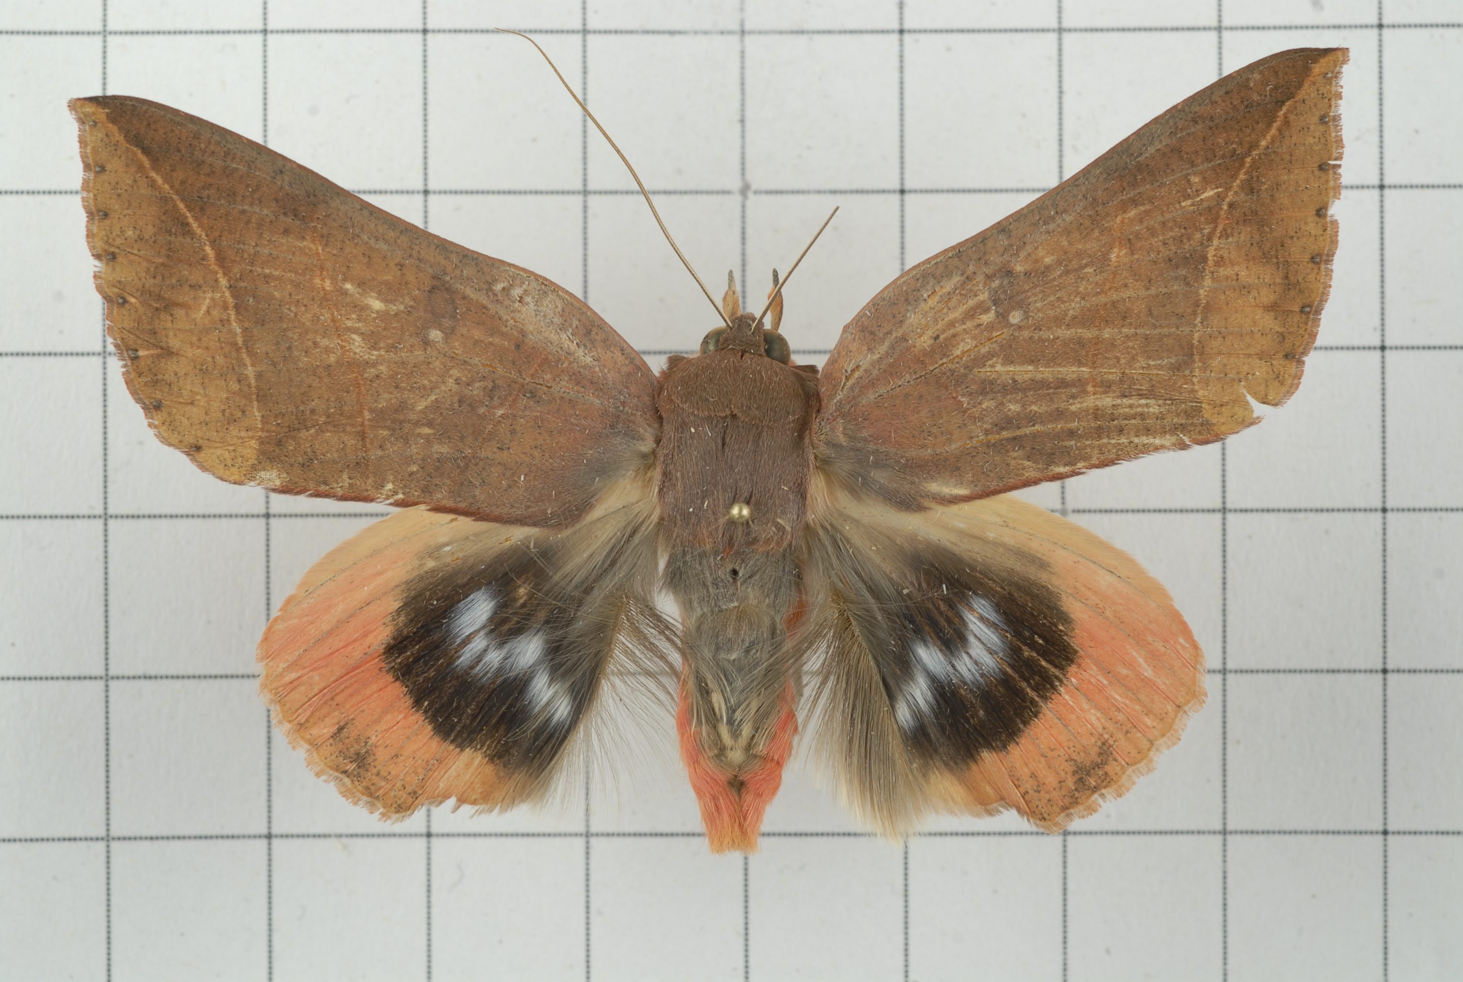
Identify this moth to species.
Thyas juno
